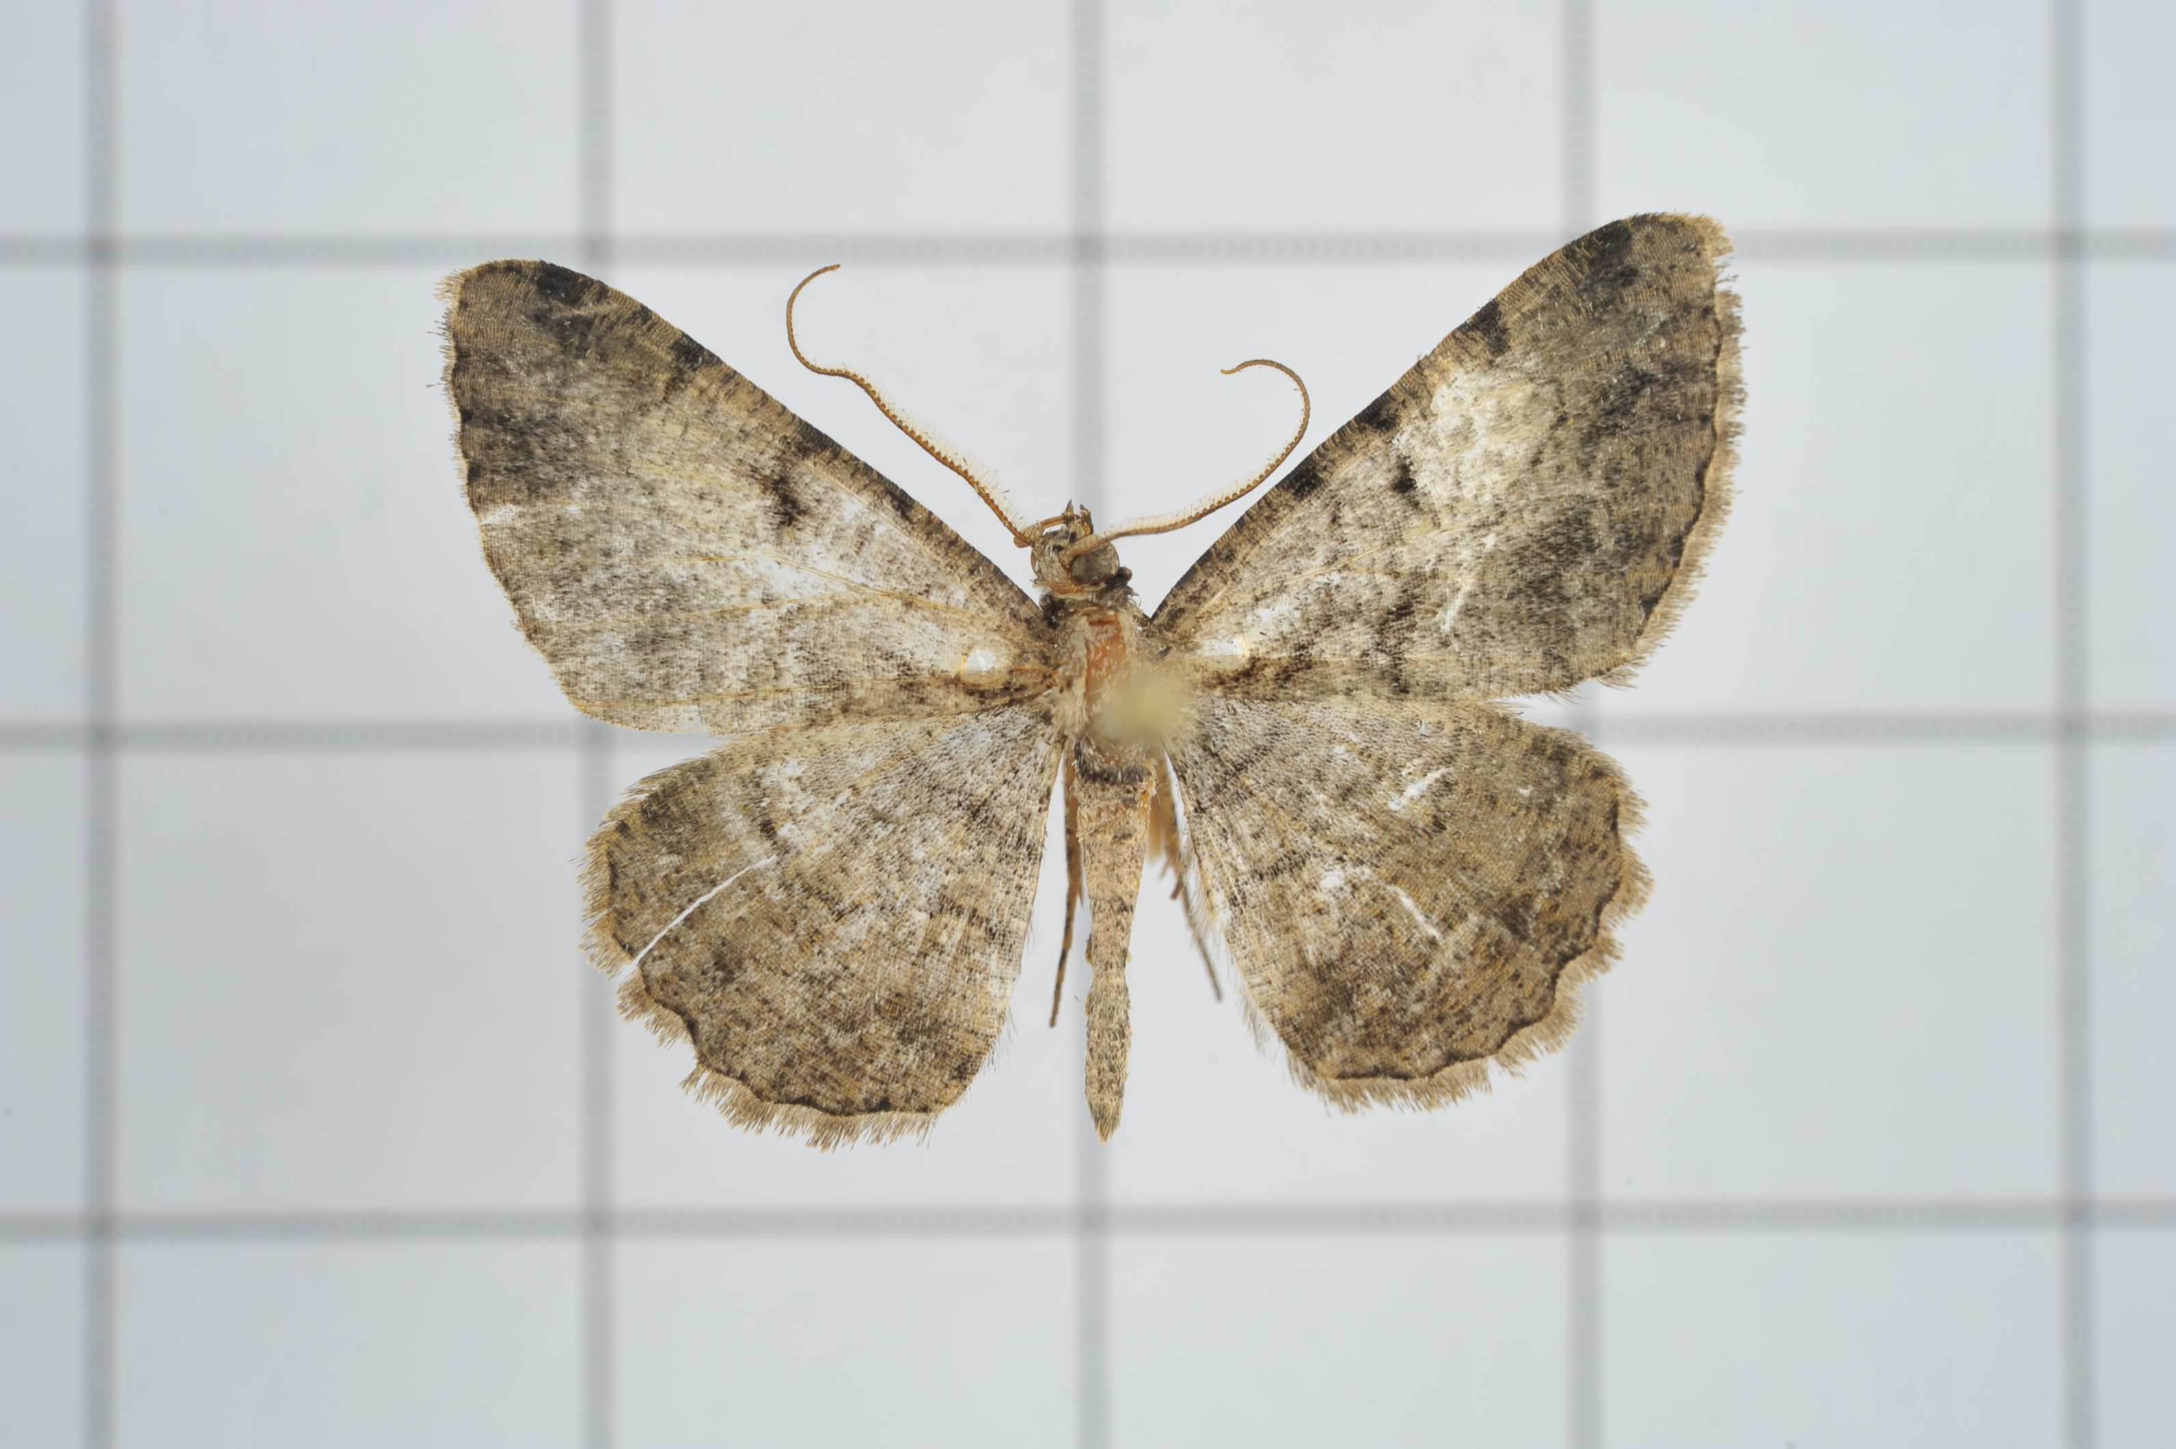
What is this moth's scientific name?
Psilalcis pulveraria
